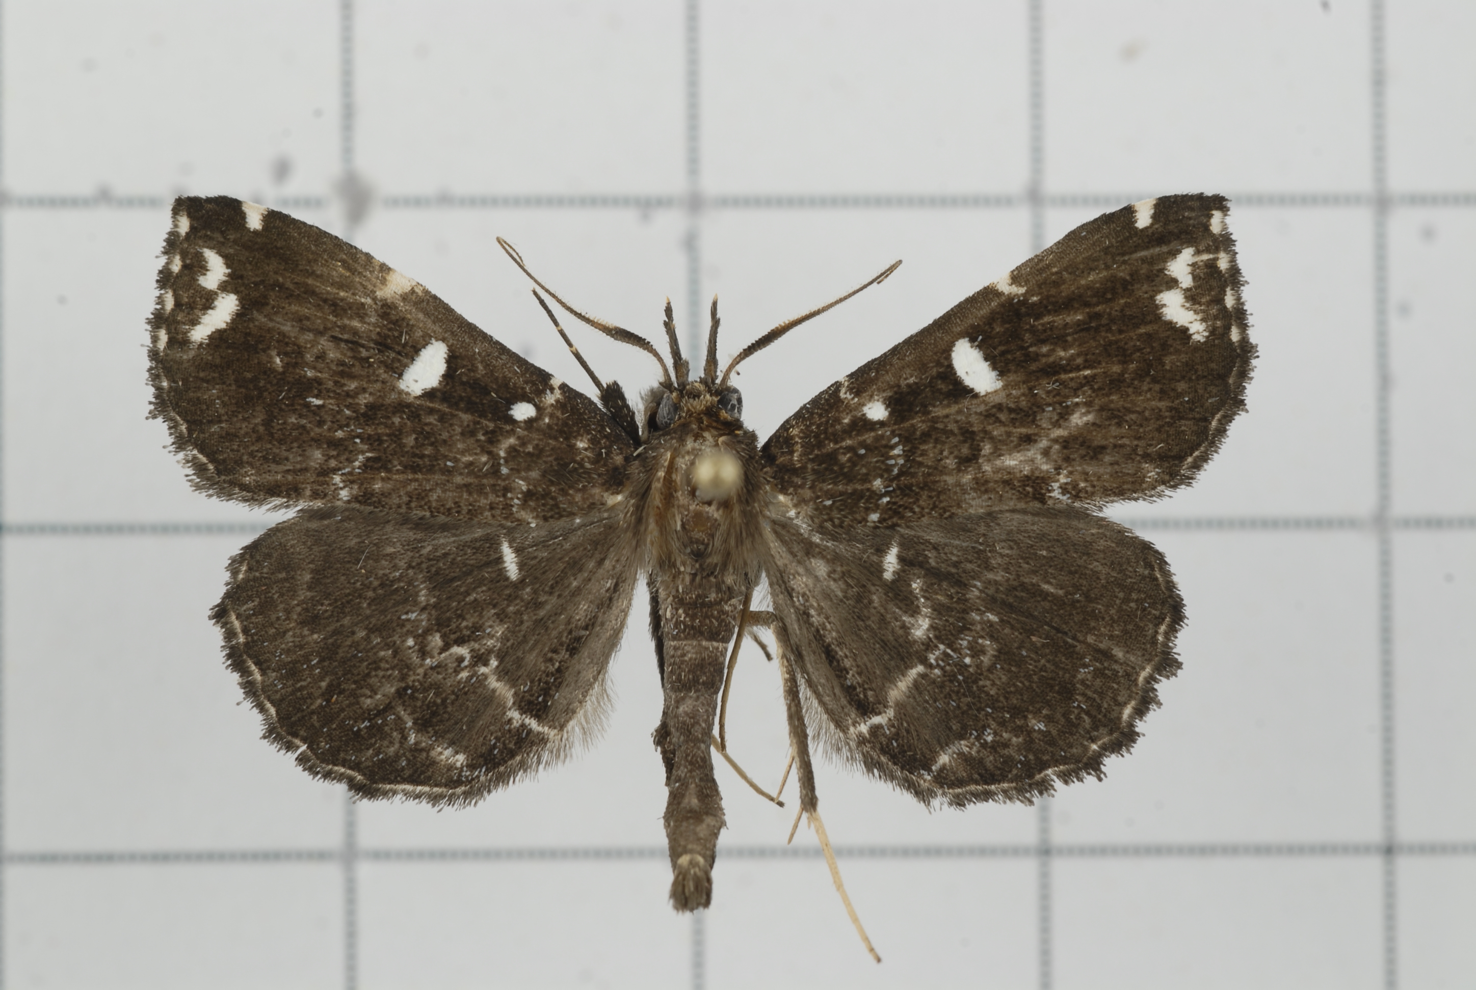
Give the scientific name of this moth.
Adrapsa simplex
